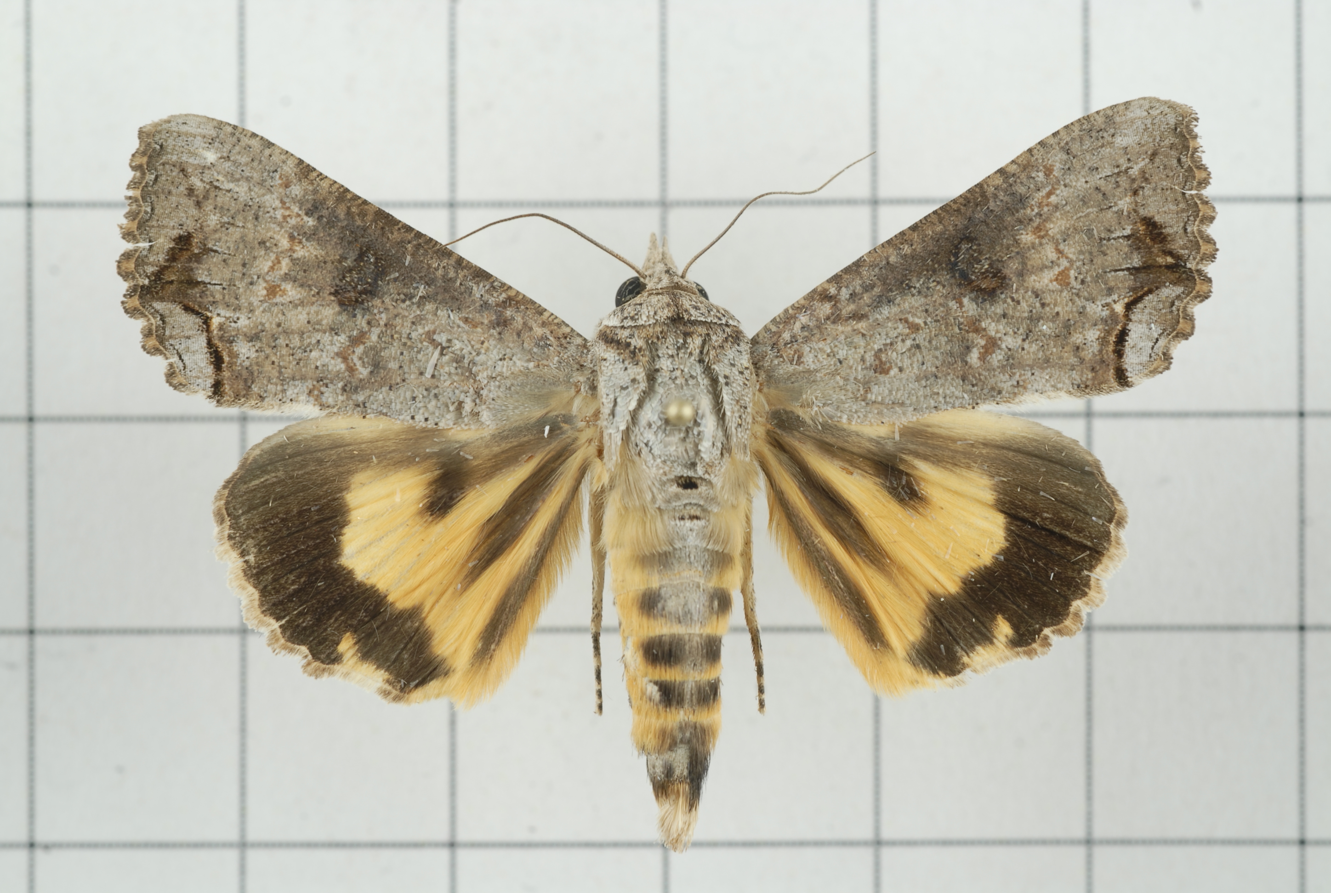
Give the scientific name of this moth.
Hypocala deflorata deflorata
